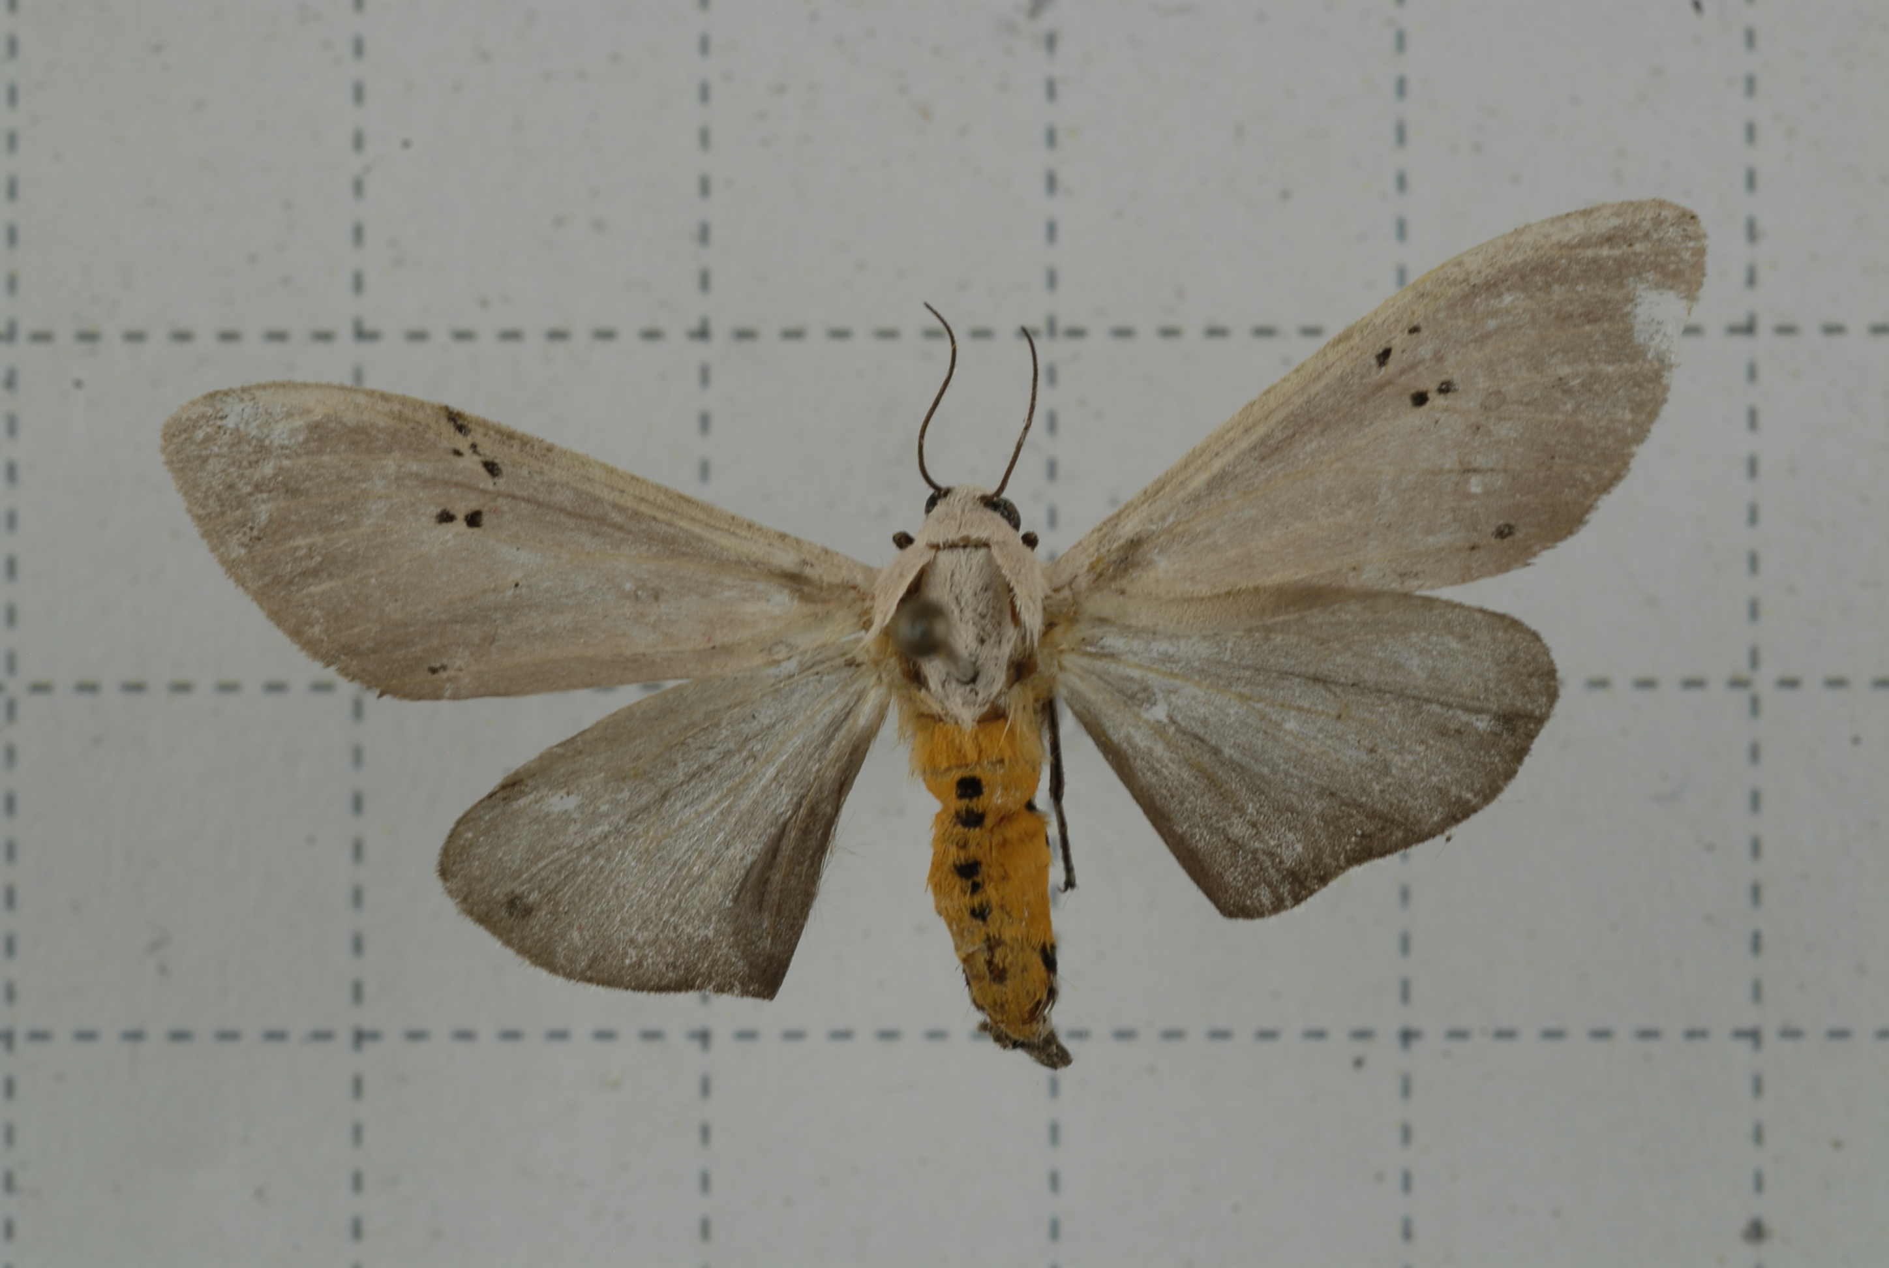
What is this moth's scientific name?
Creatonotos transiens koni
